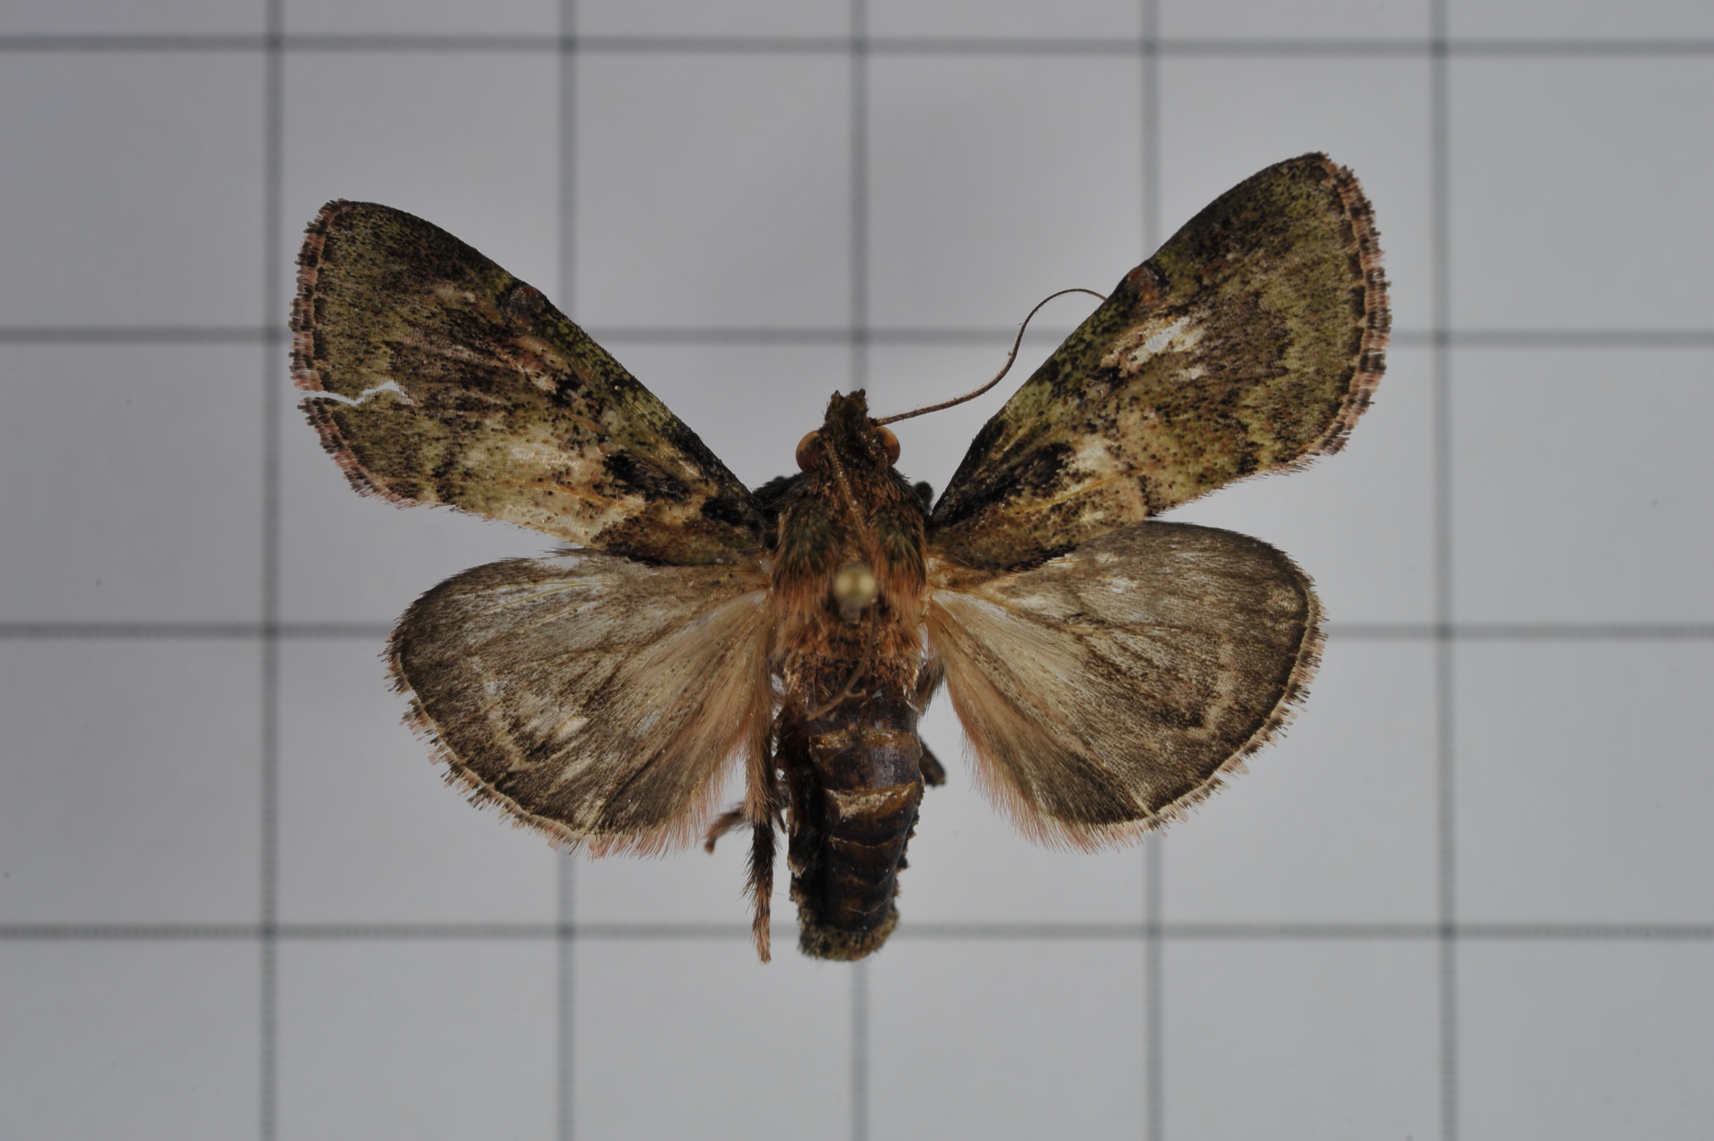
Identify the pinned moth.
Locastra muscosalis
